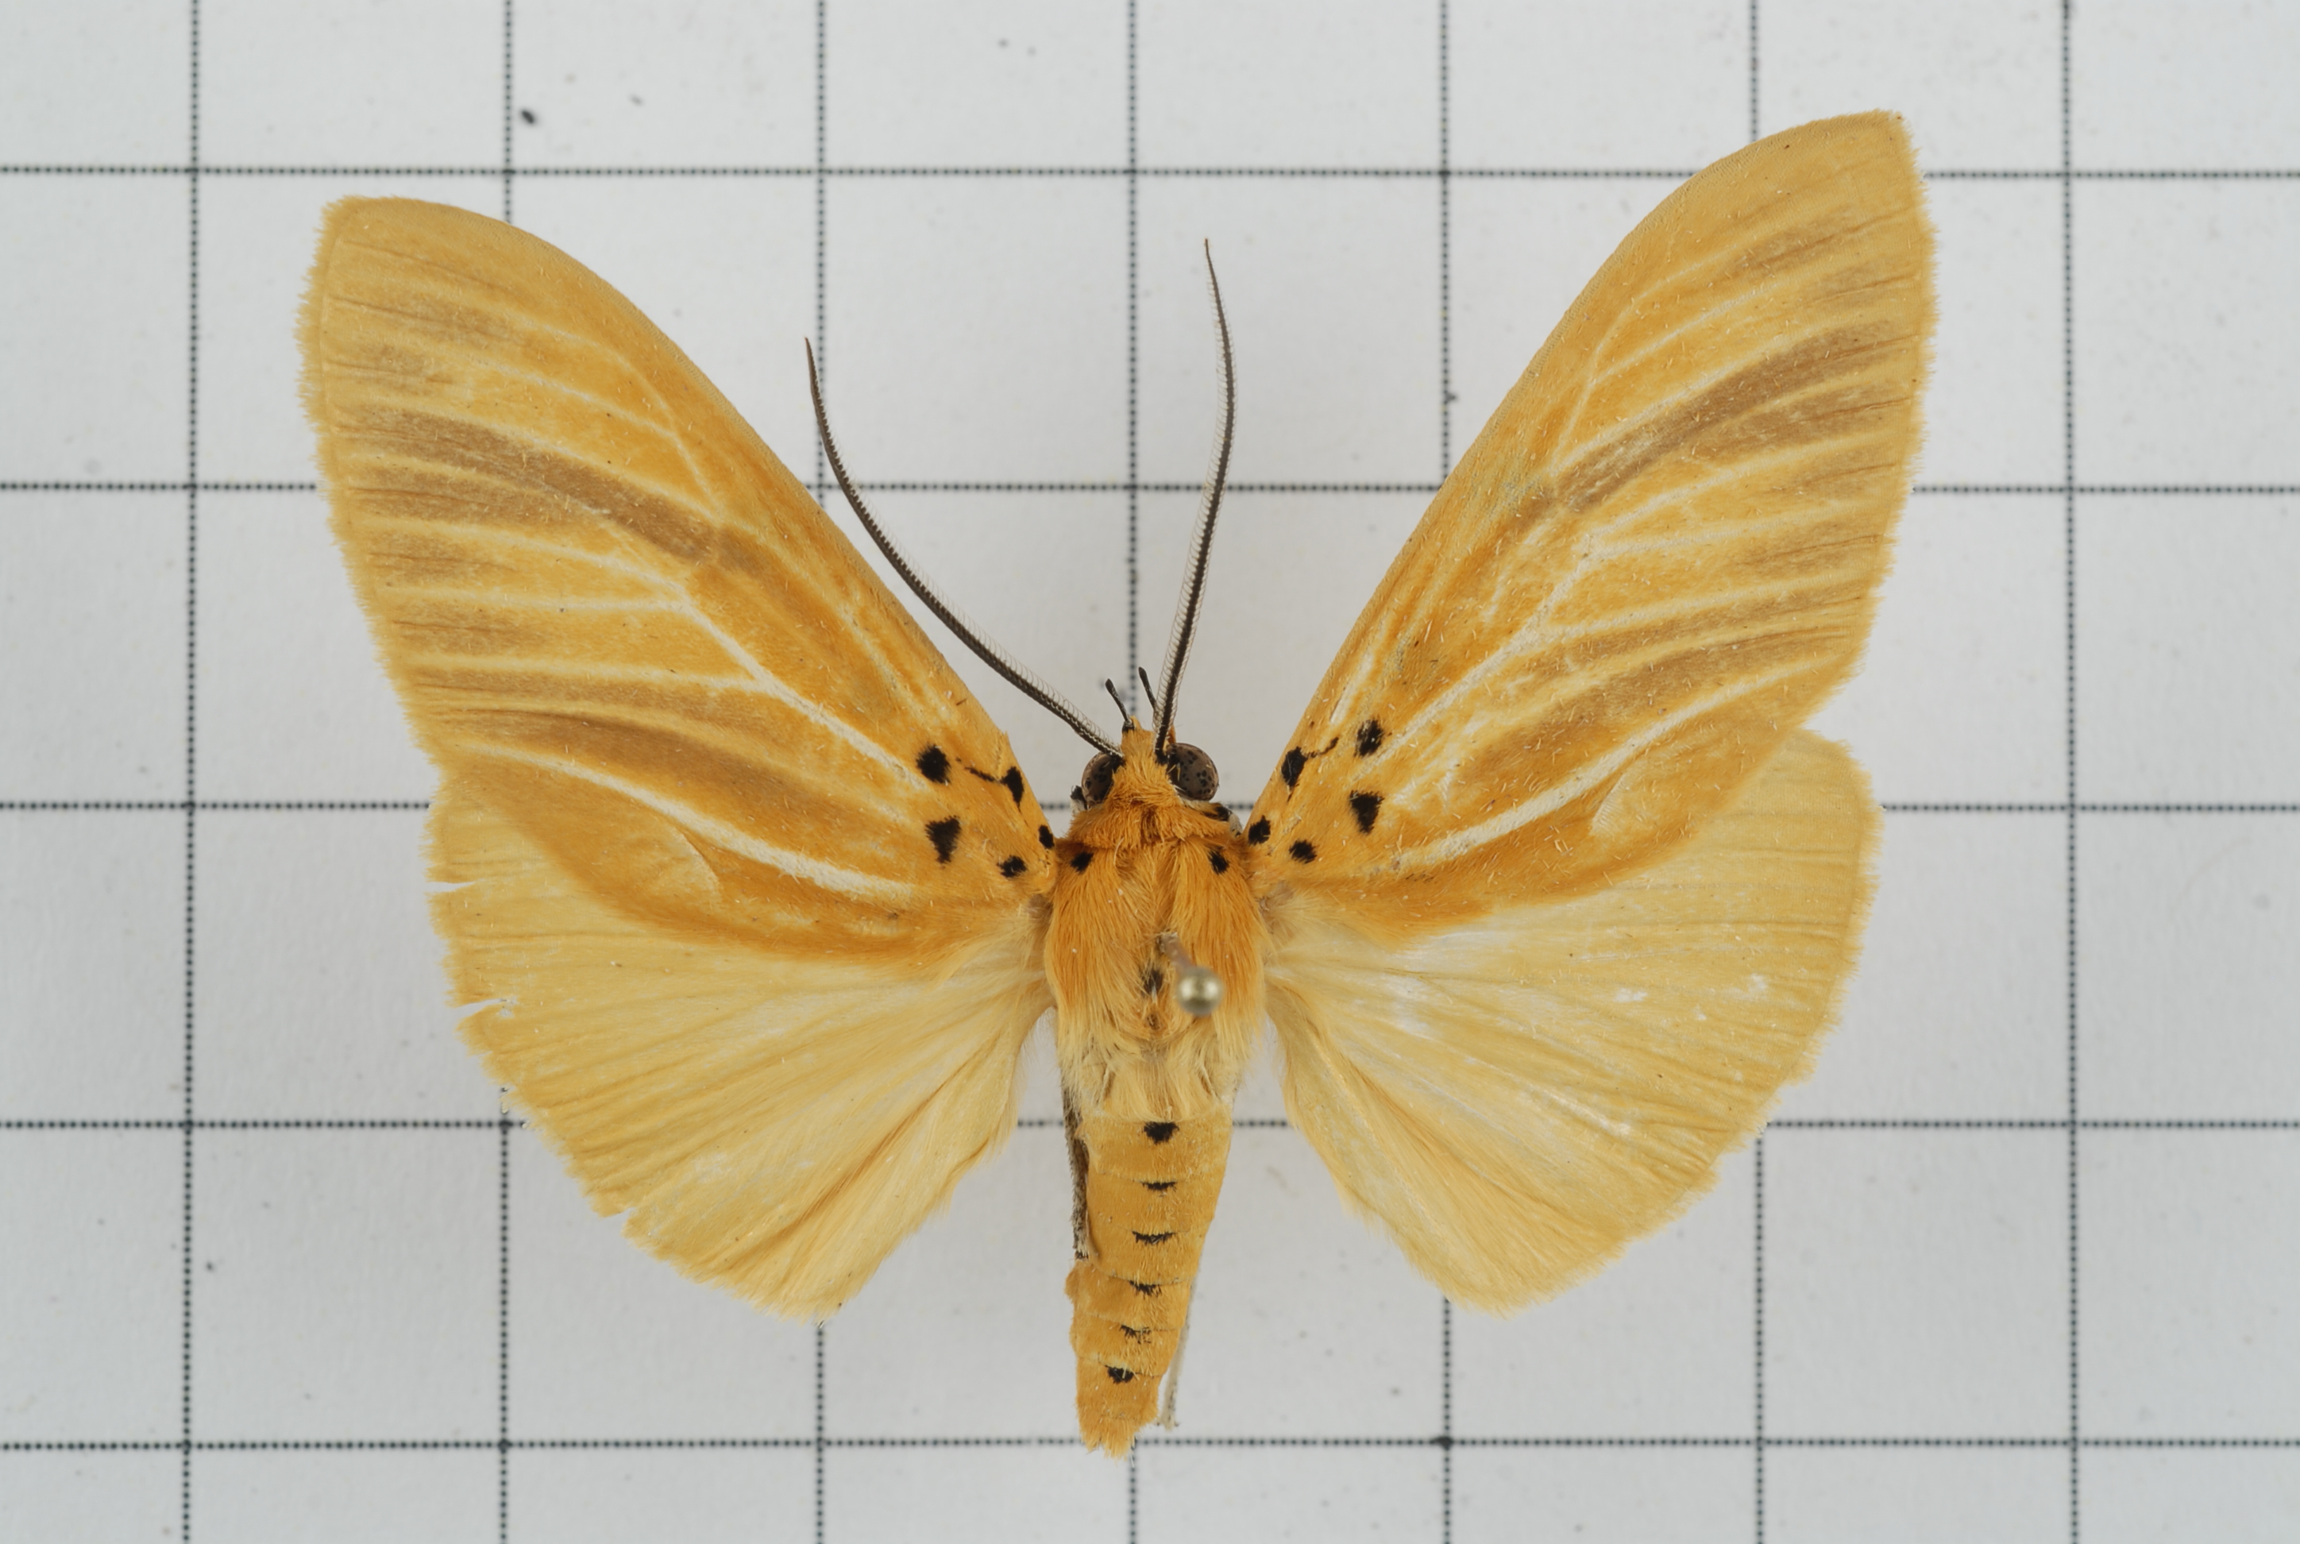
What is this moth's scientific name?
Asota egens confinis
